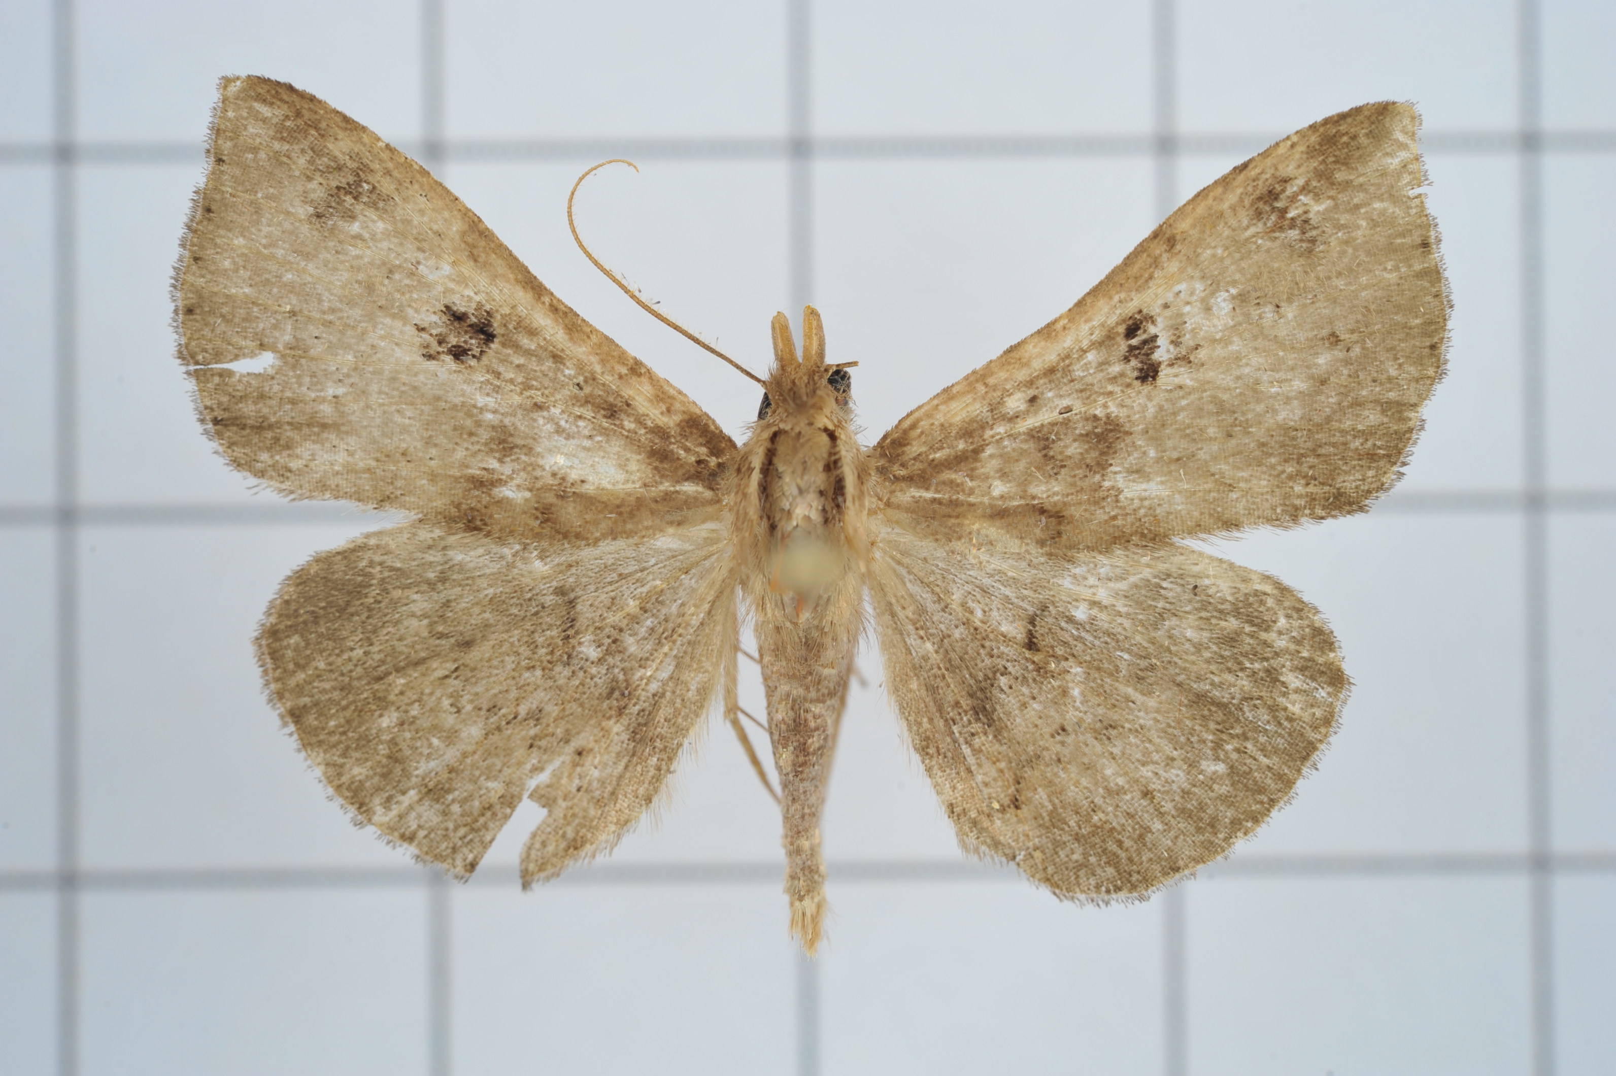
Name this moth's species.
Mosopia punctilinea
